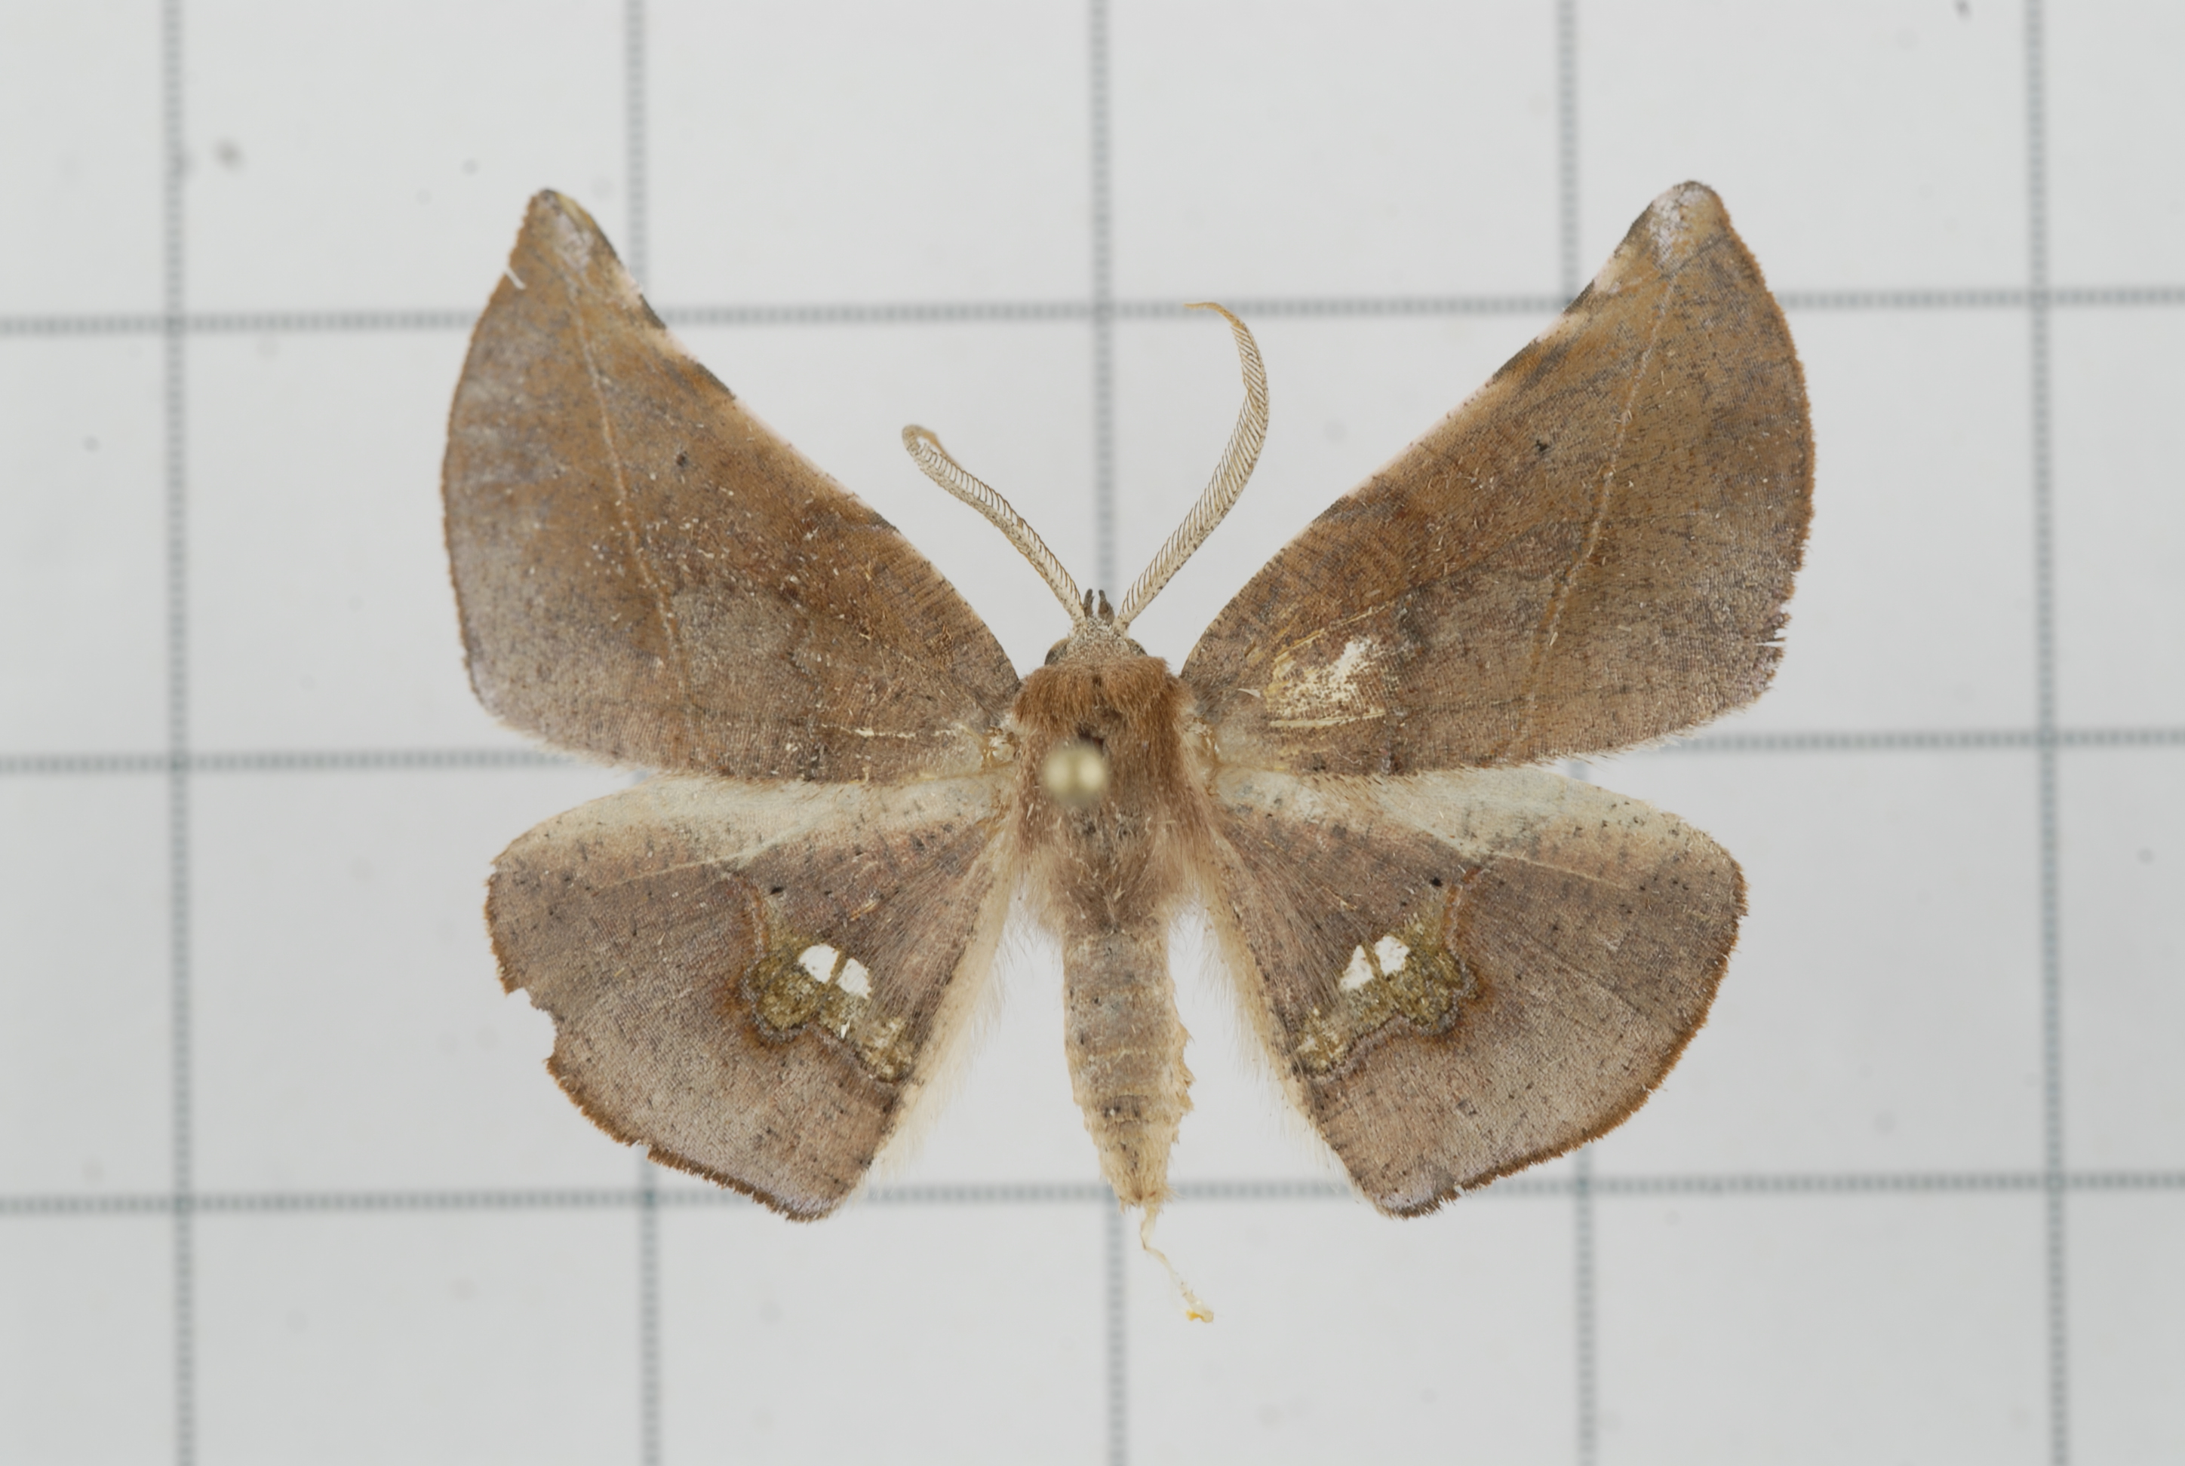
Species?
Garaeus apicata formosanus
